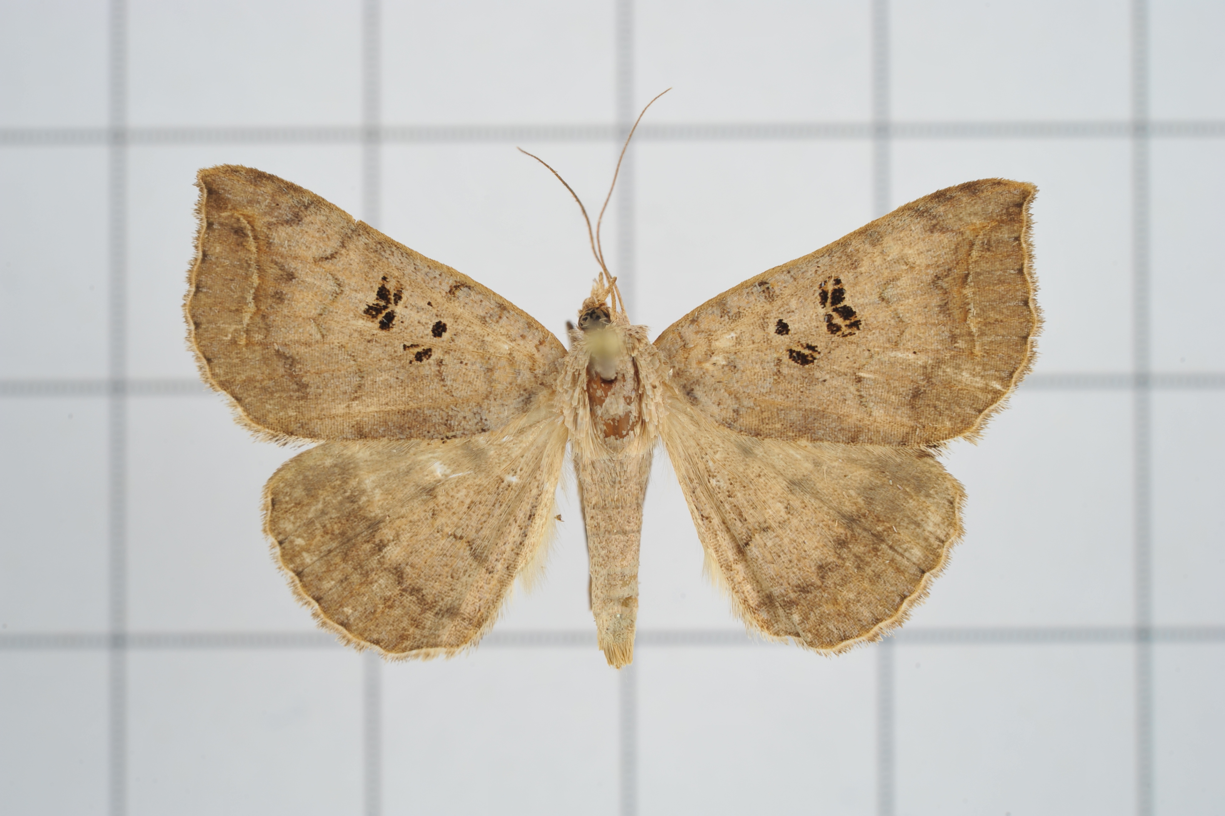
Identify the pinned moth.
Blasticorhinus rivulosa
